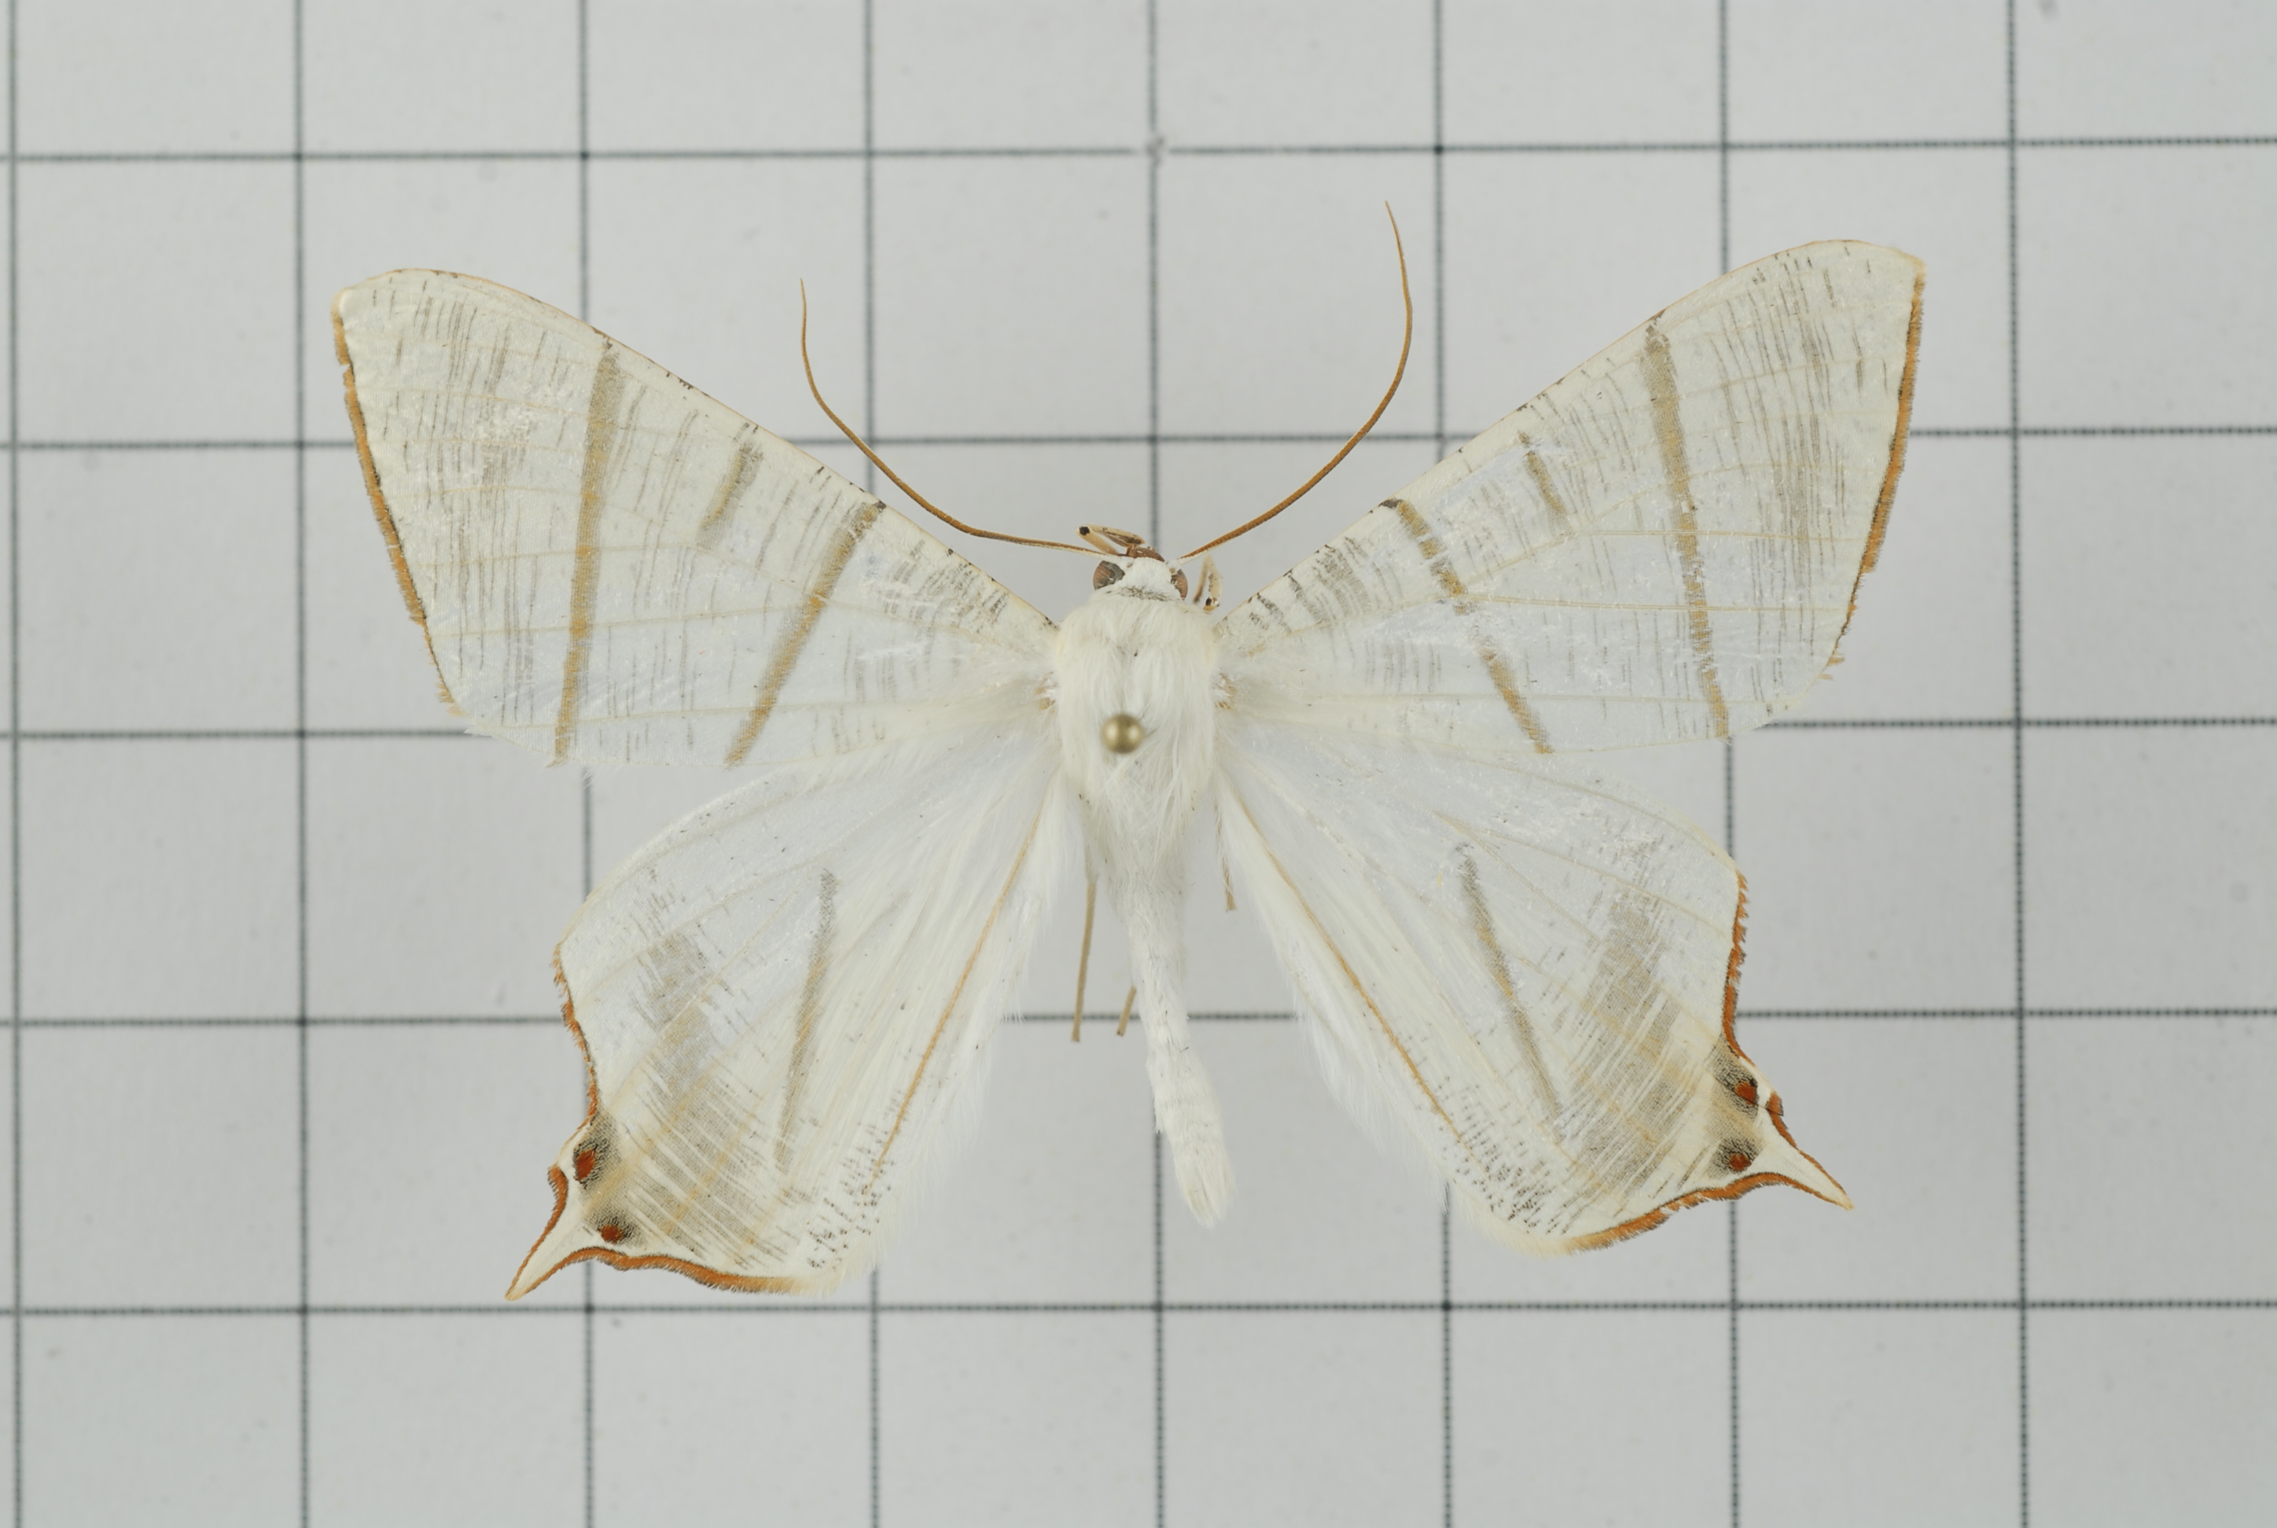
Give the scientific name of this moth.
Ourapteryx yerburii virescens
